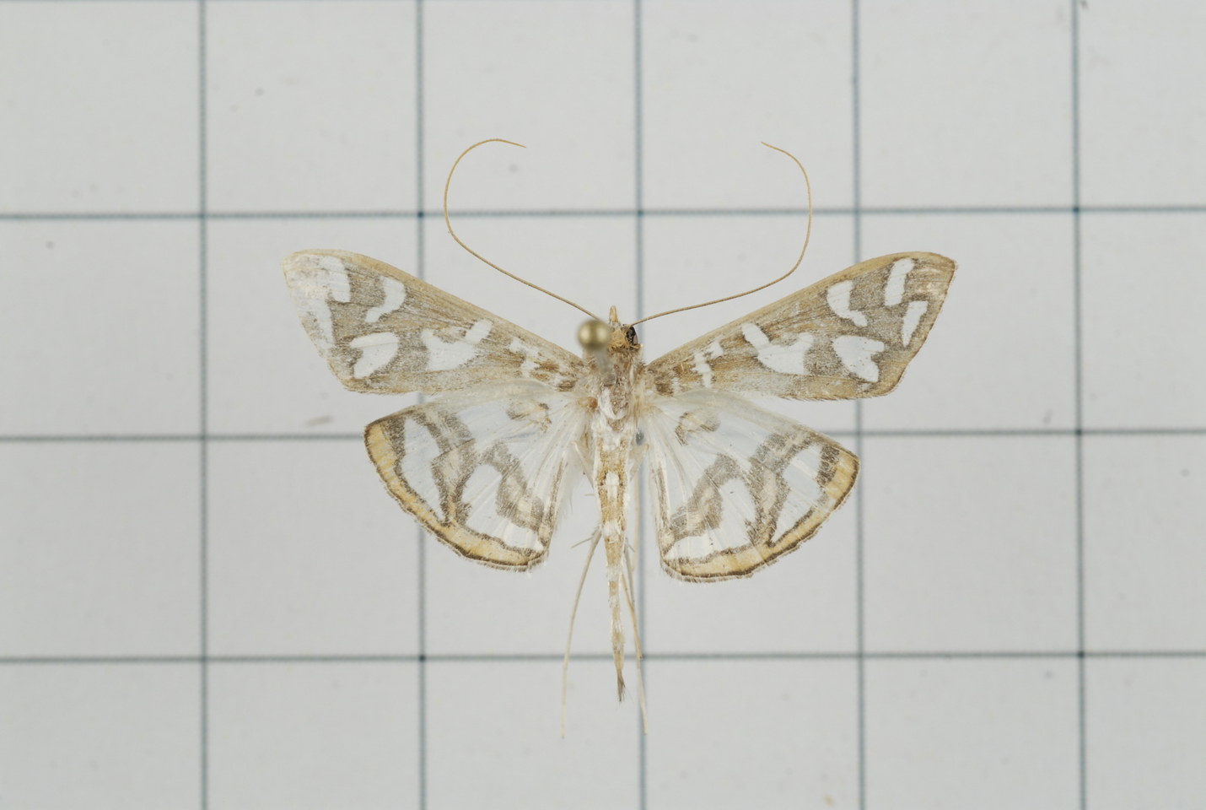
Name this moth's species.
Nausinoe perspectata
